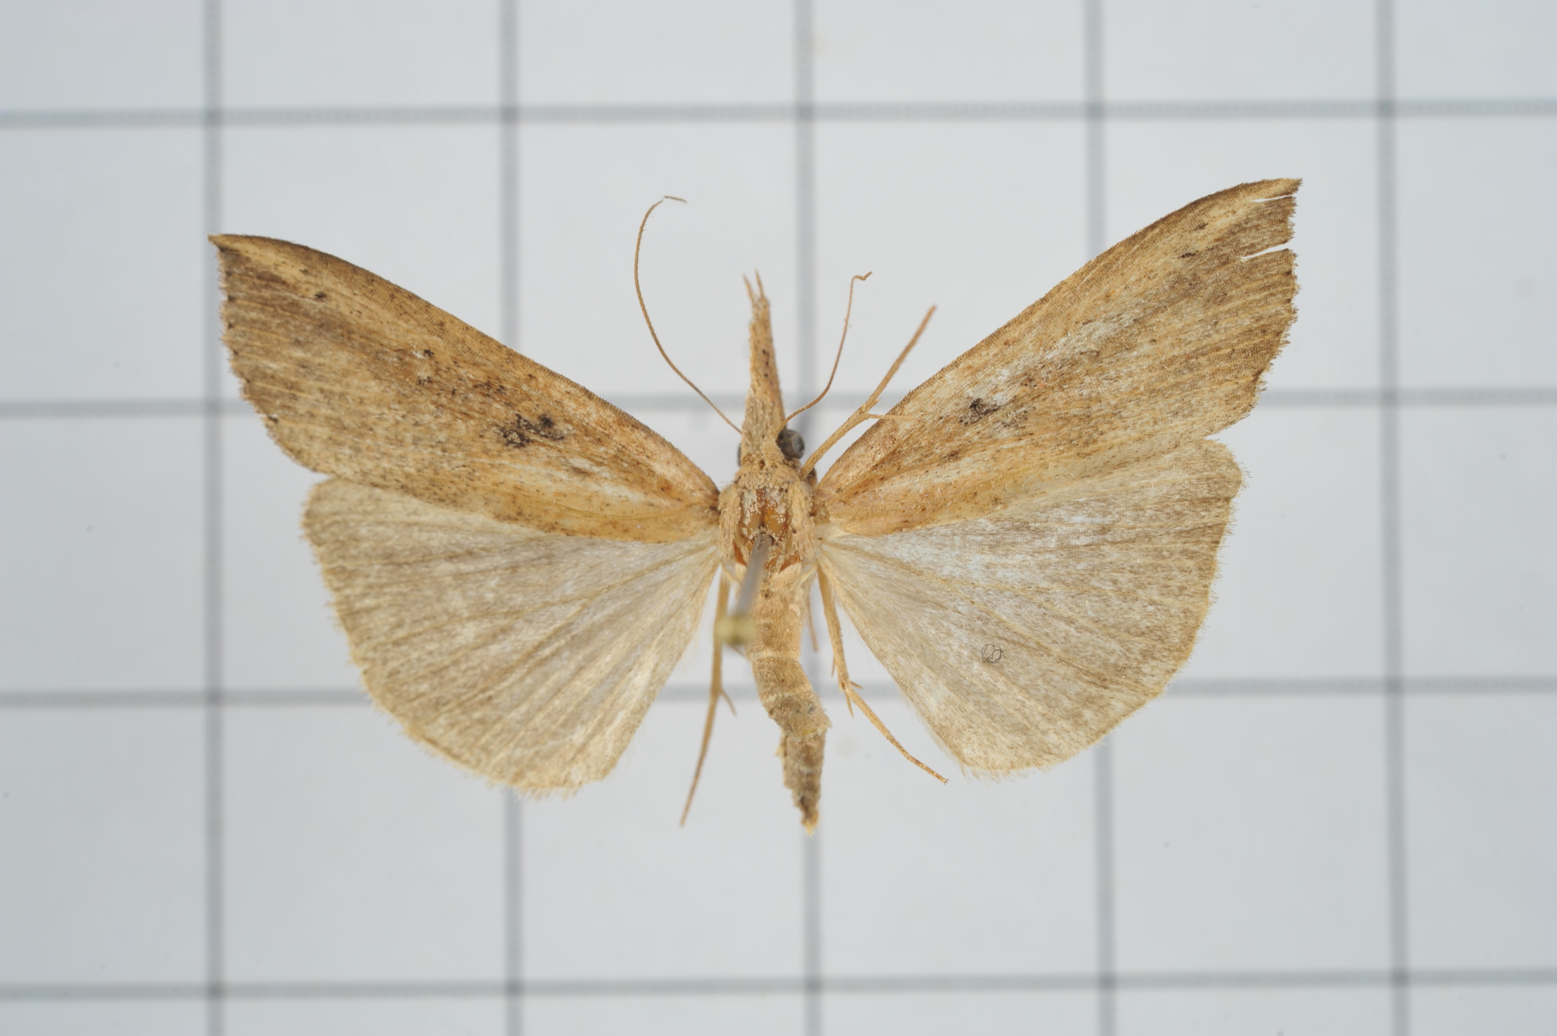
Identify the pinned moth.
Hypena longipennis
